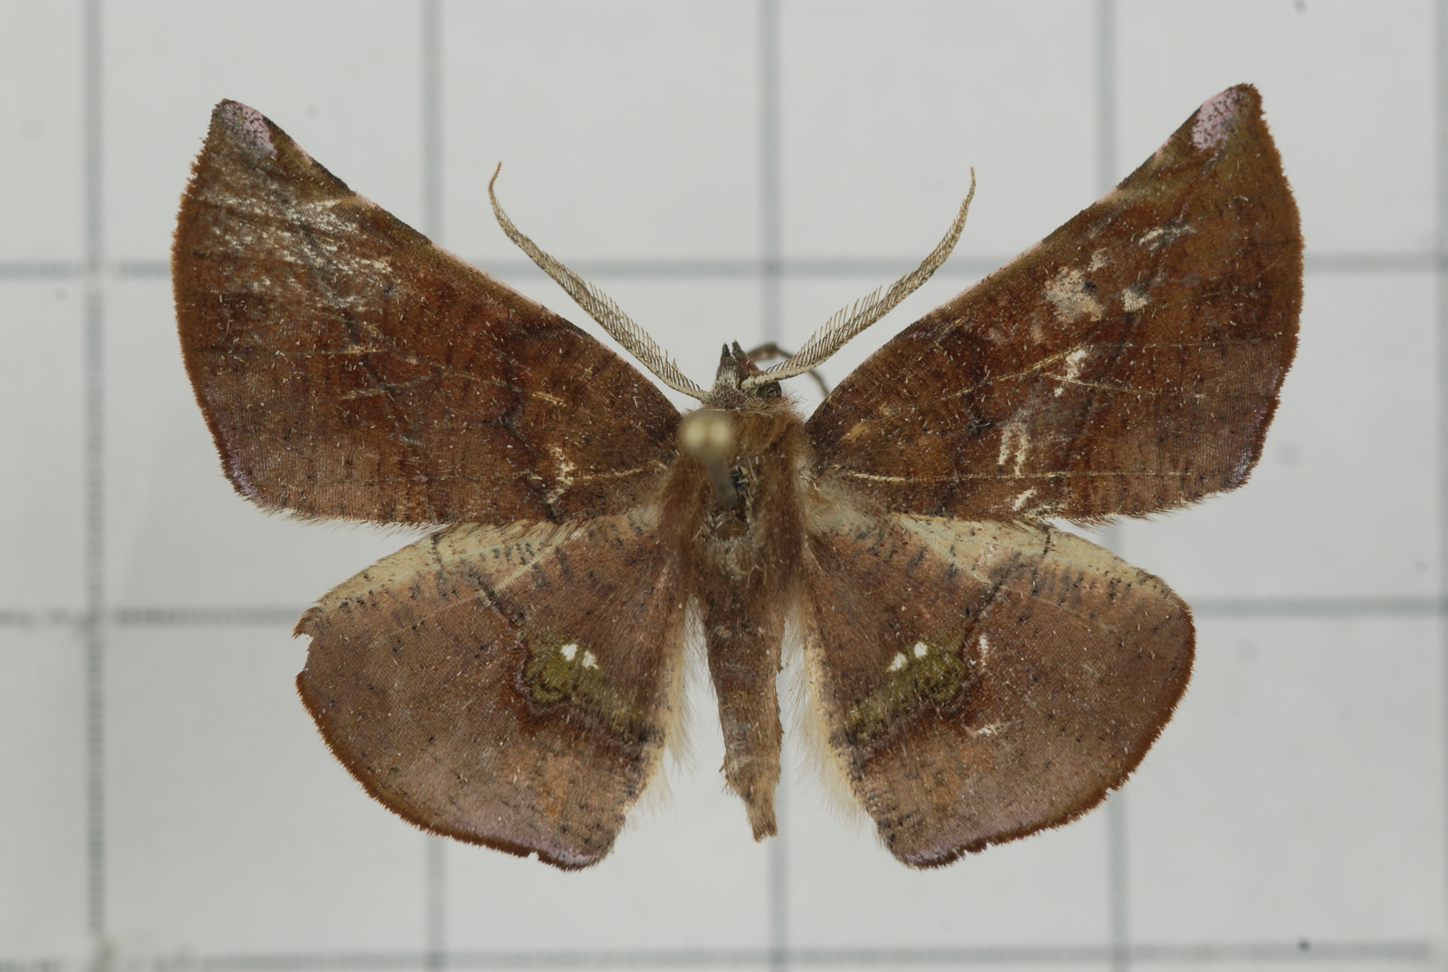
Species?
Garaeus apicata formosanus
